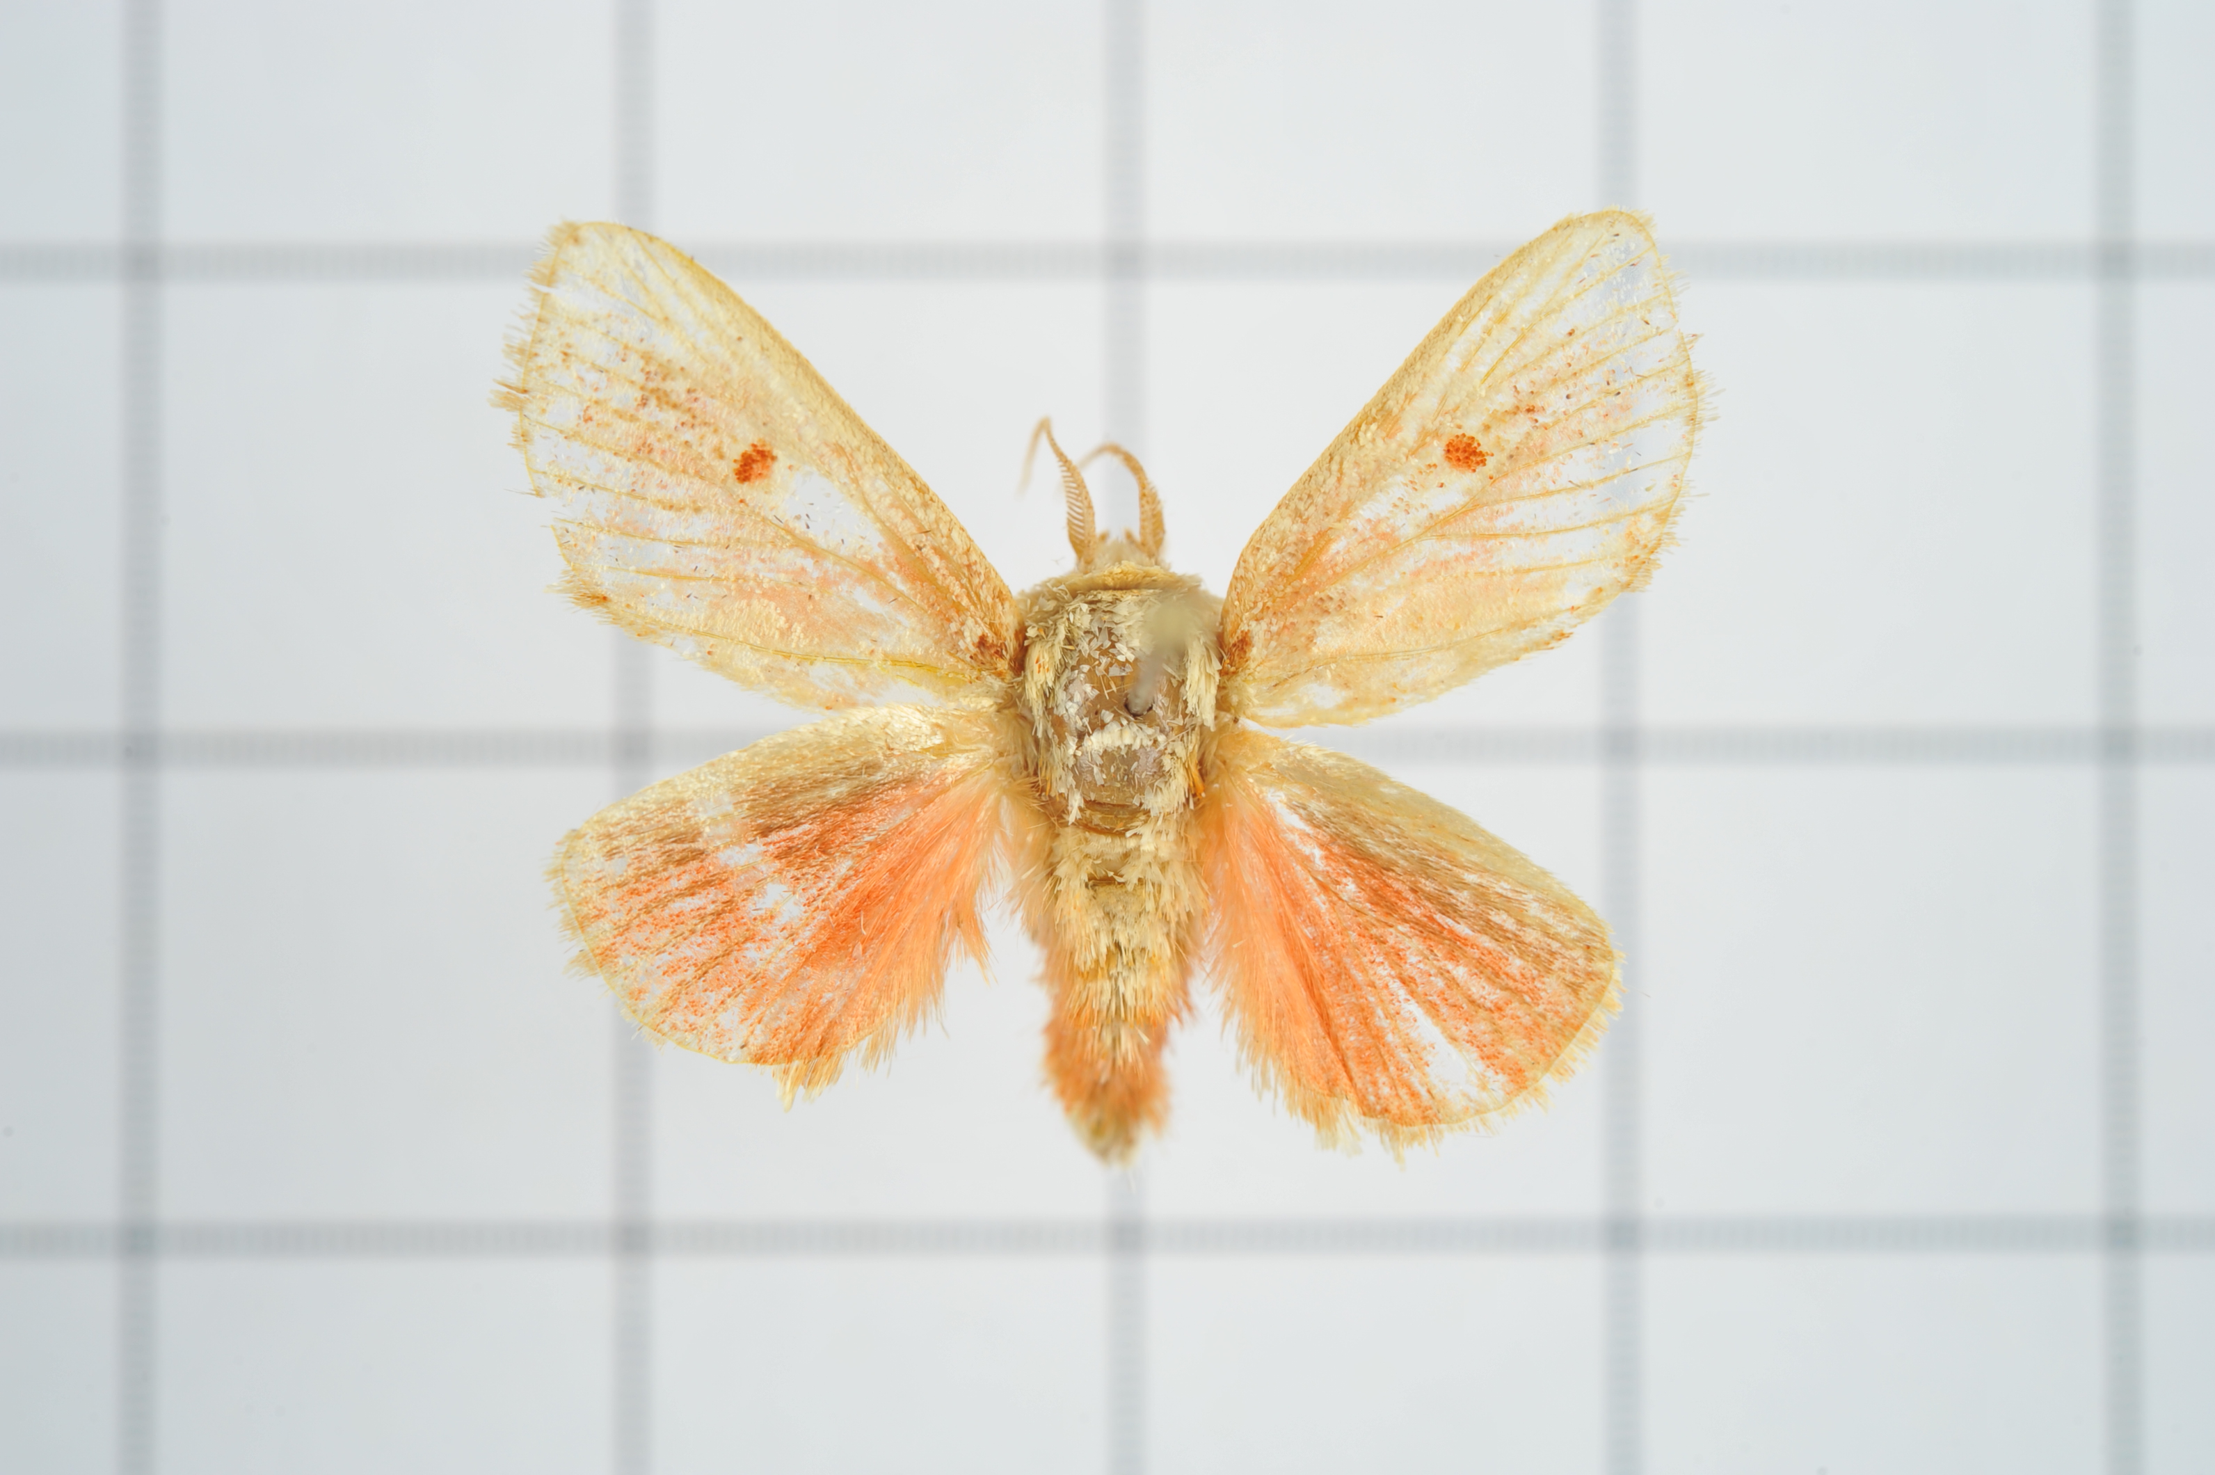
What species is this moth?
Demonarosa rufotessellata subrosea
